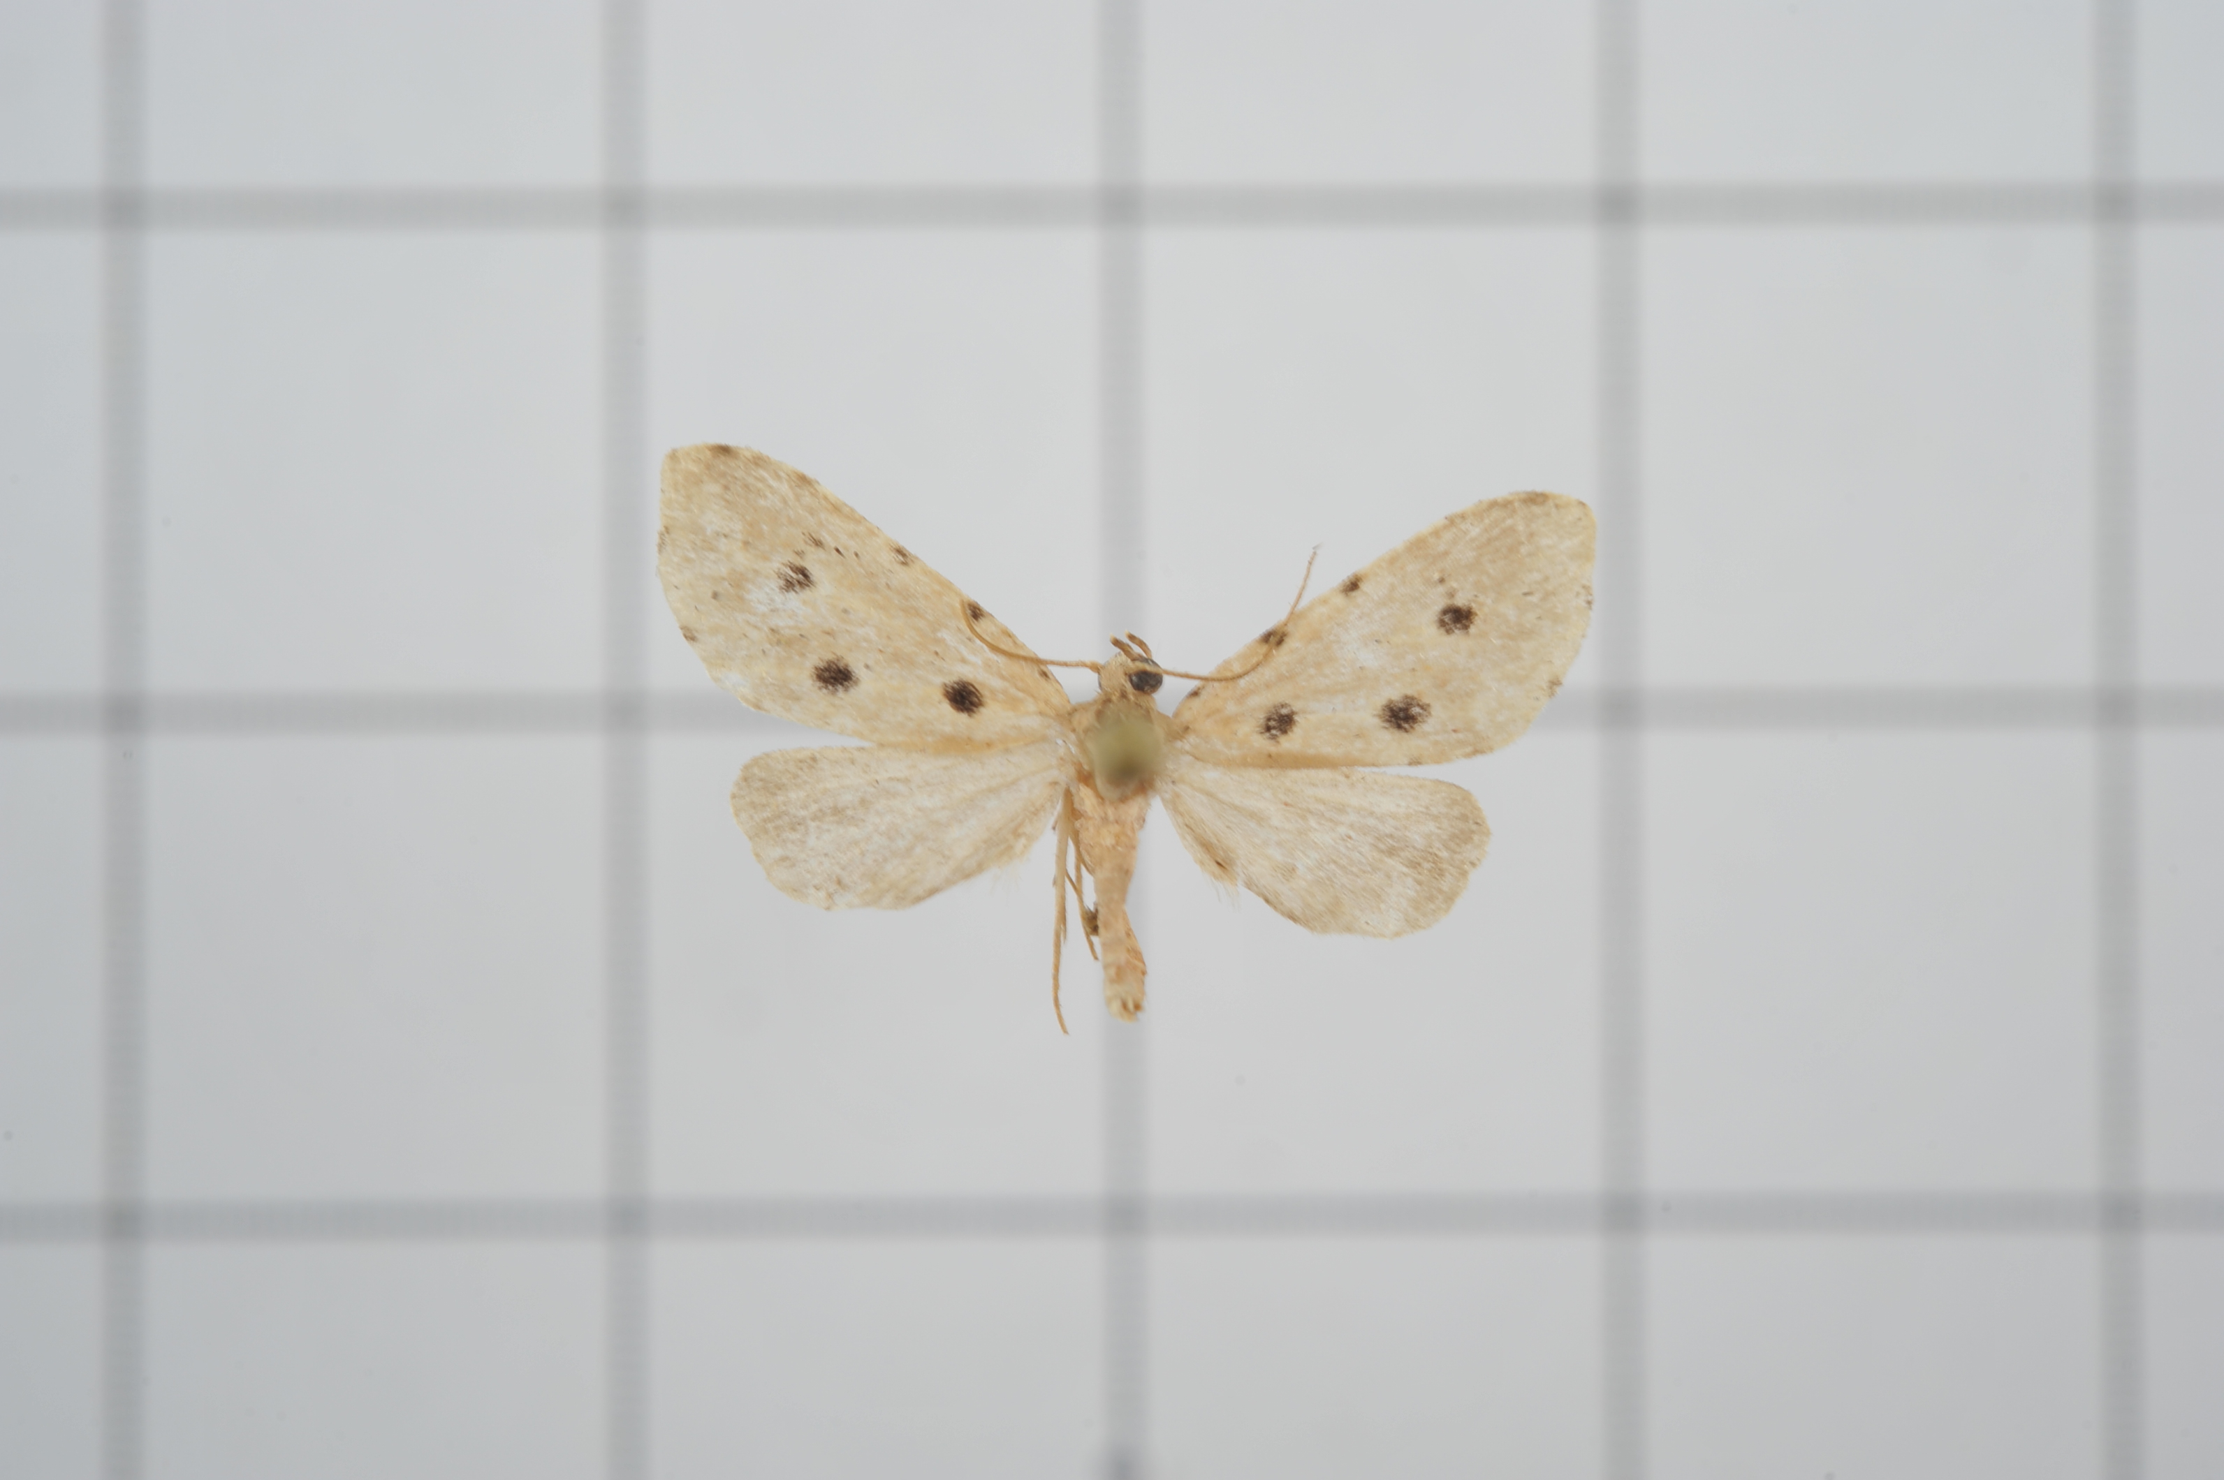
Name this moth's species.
Metaemene atrigutta
